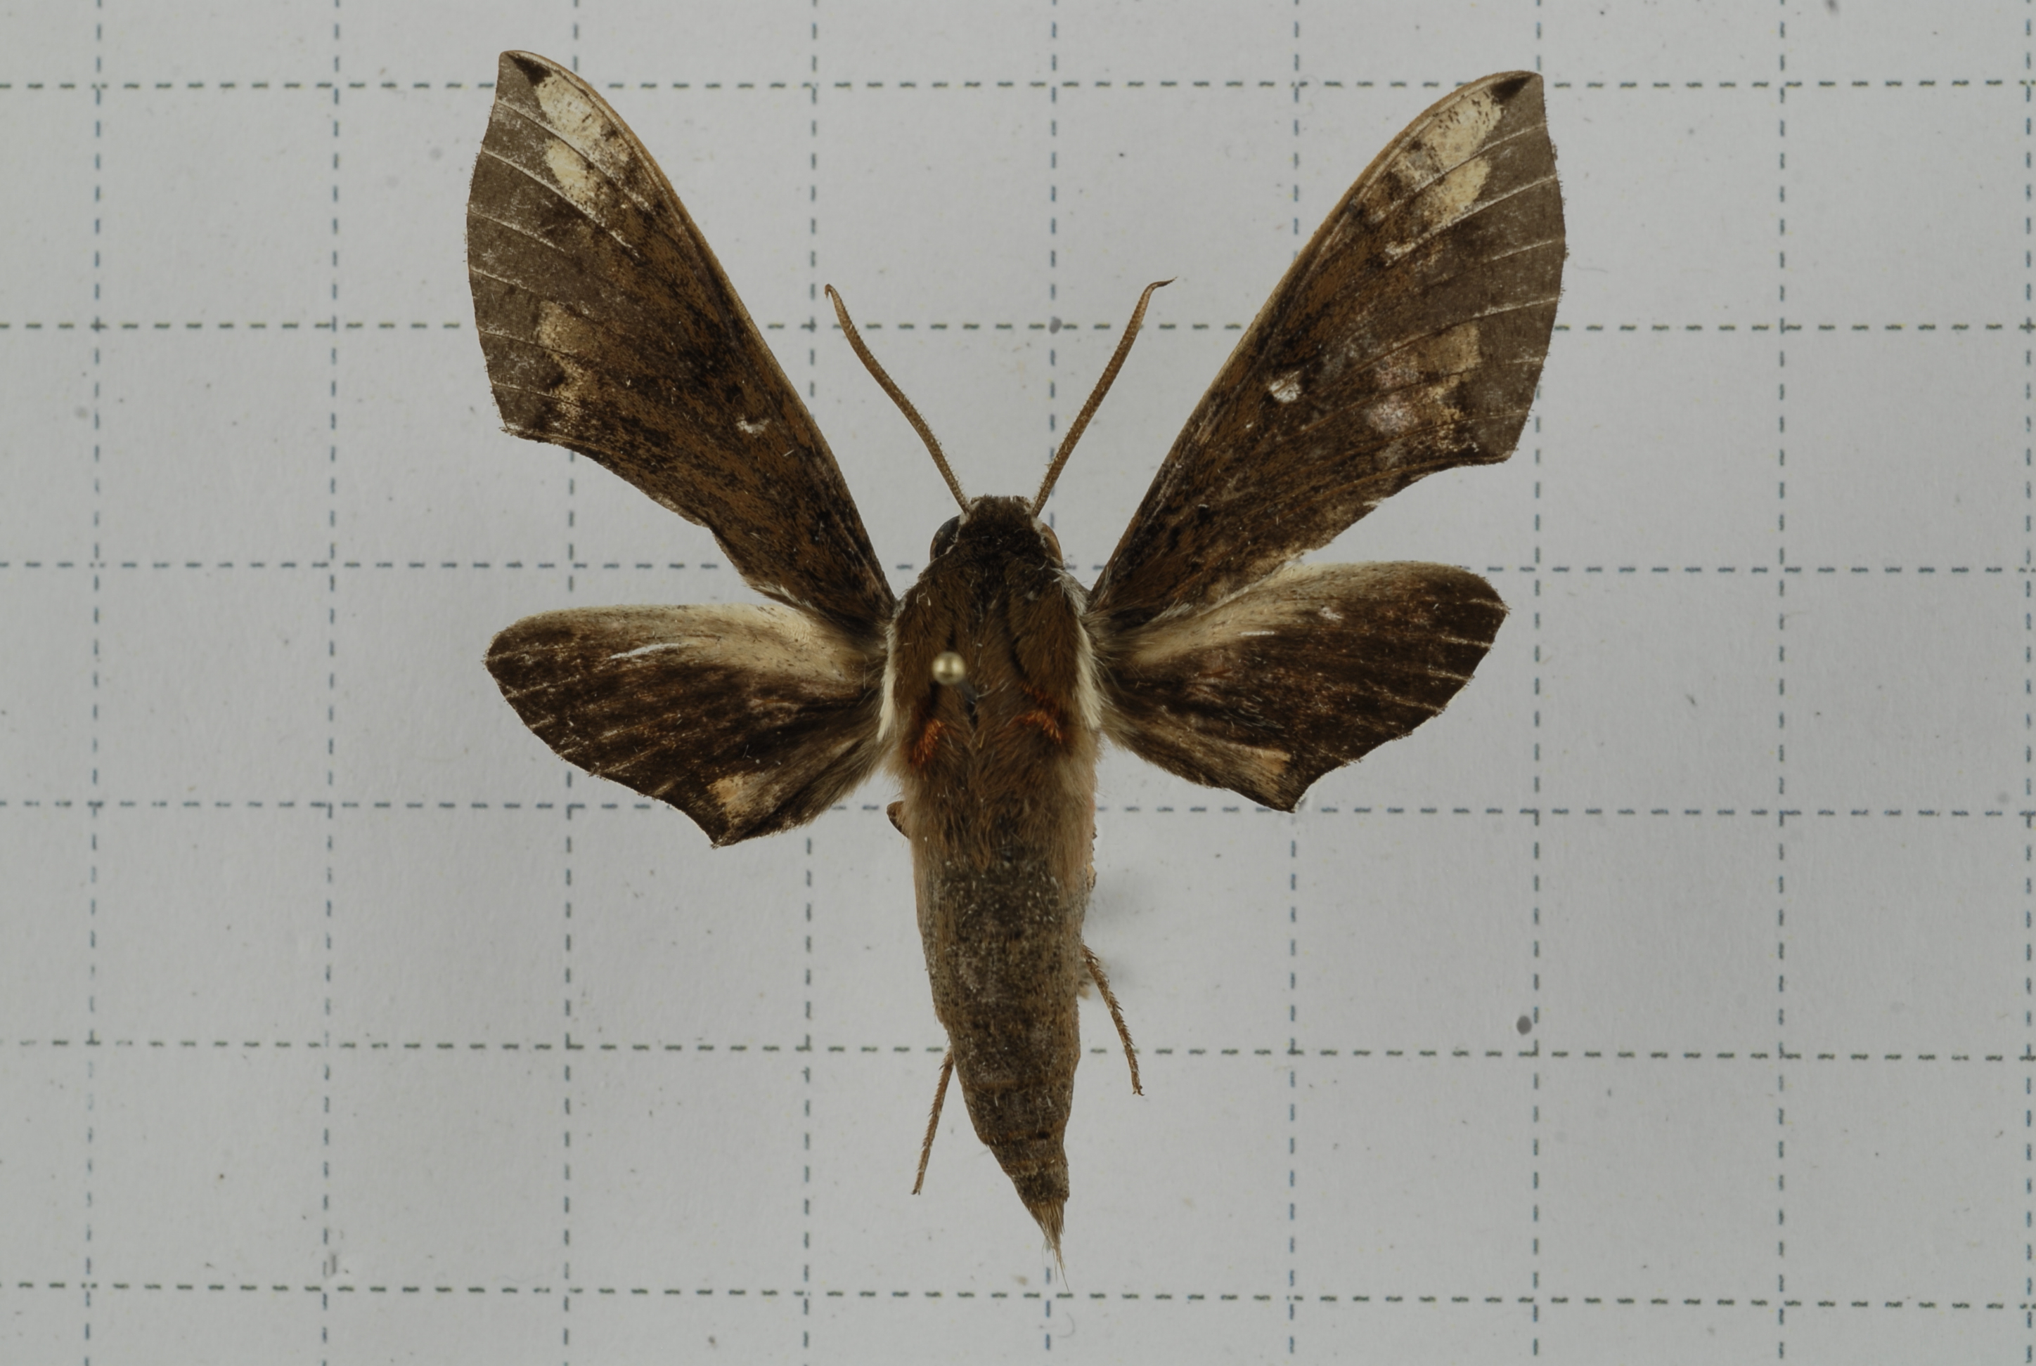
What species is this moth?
Rhagastis mongoliana
